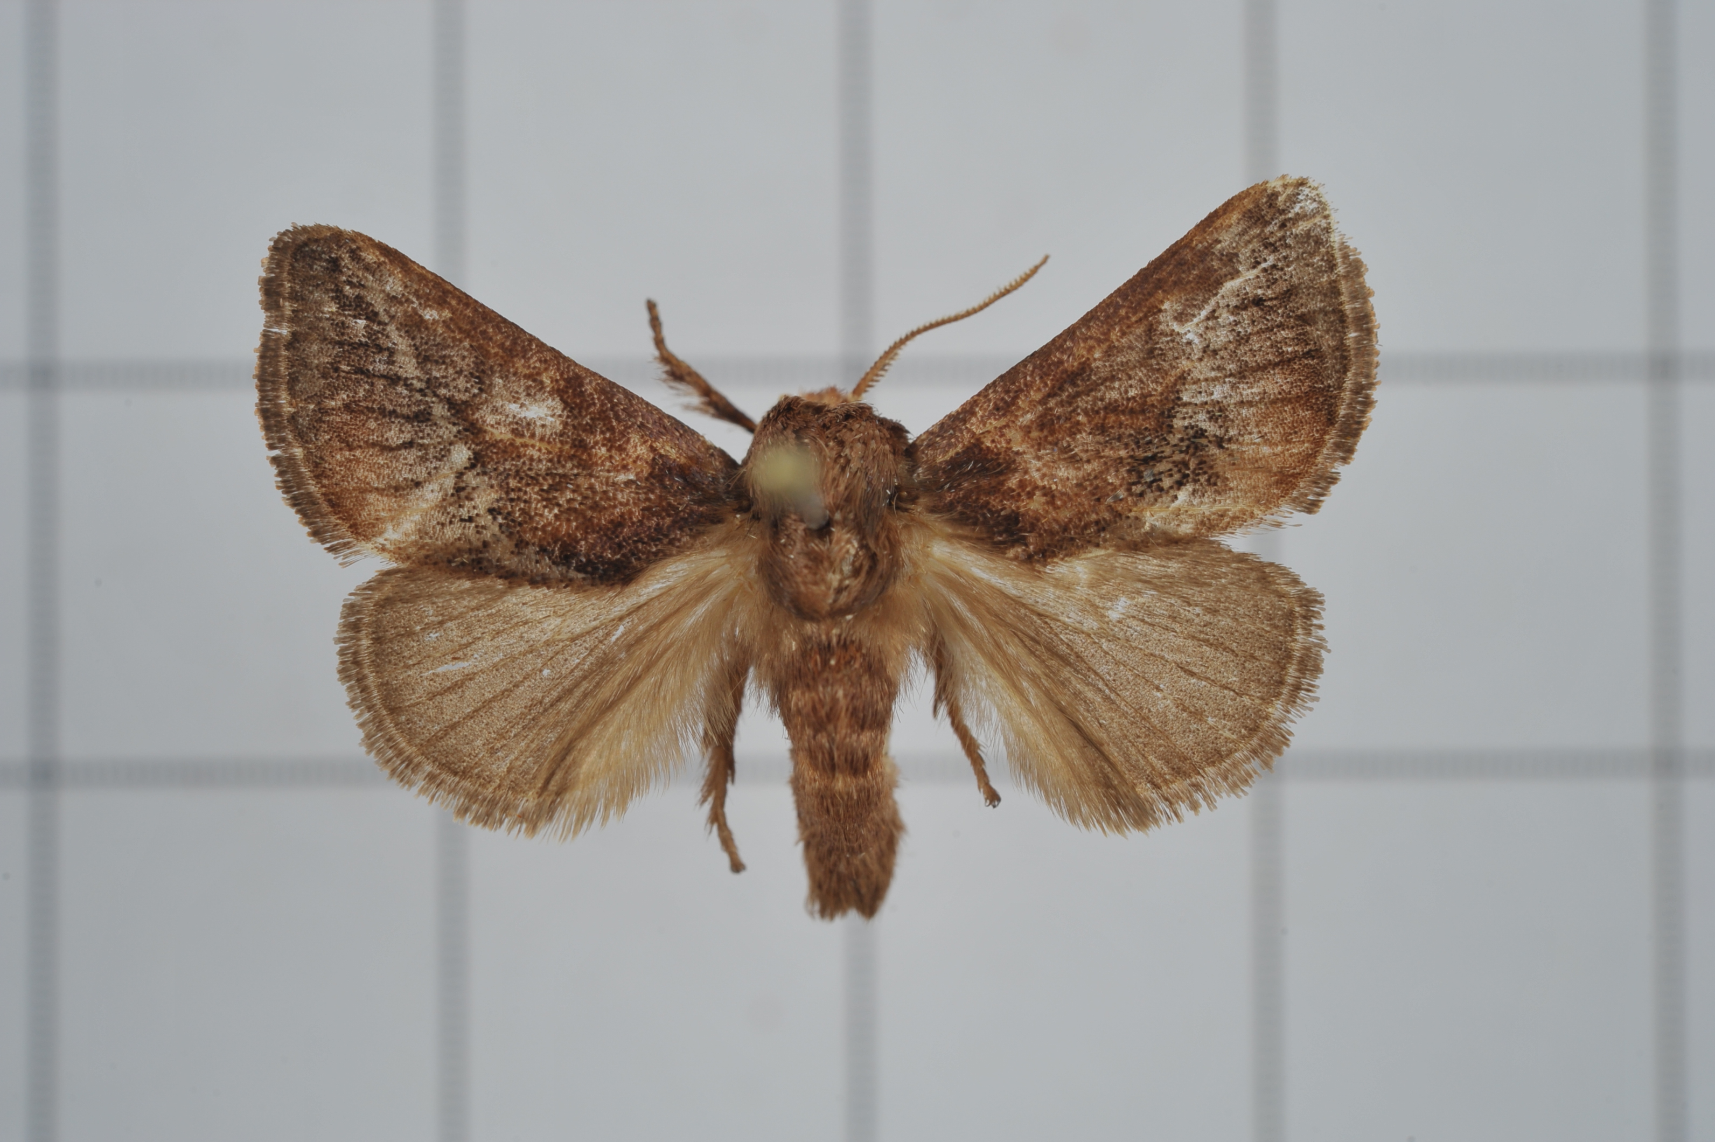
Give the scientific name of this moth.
Vanlangia castanea
